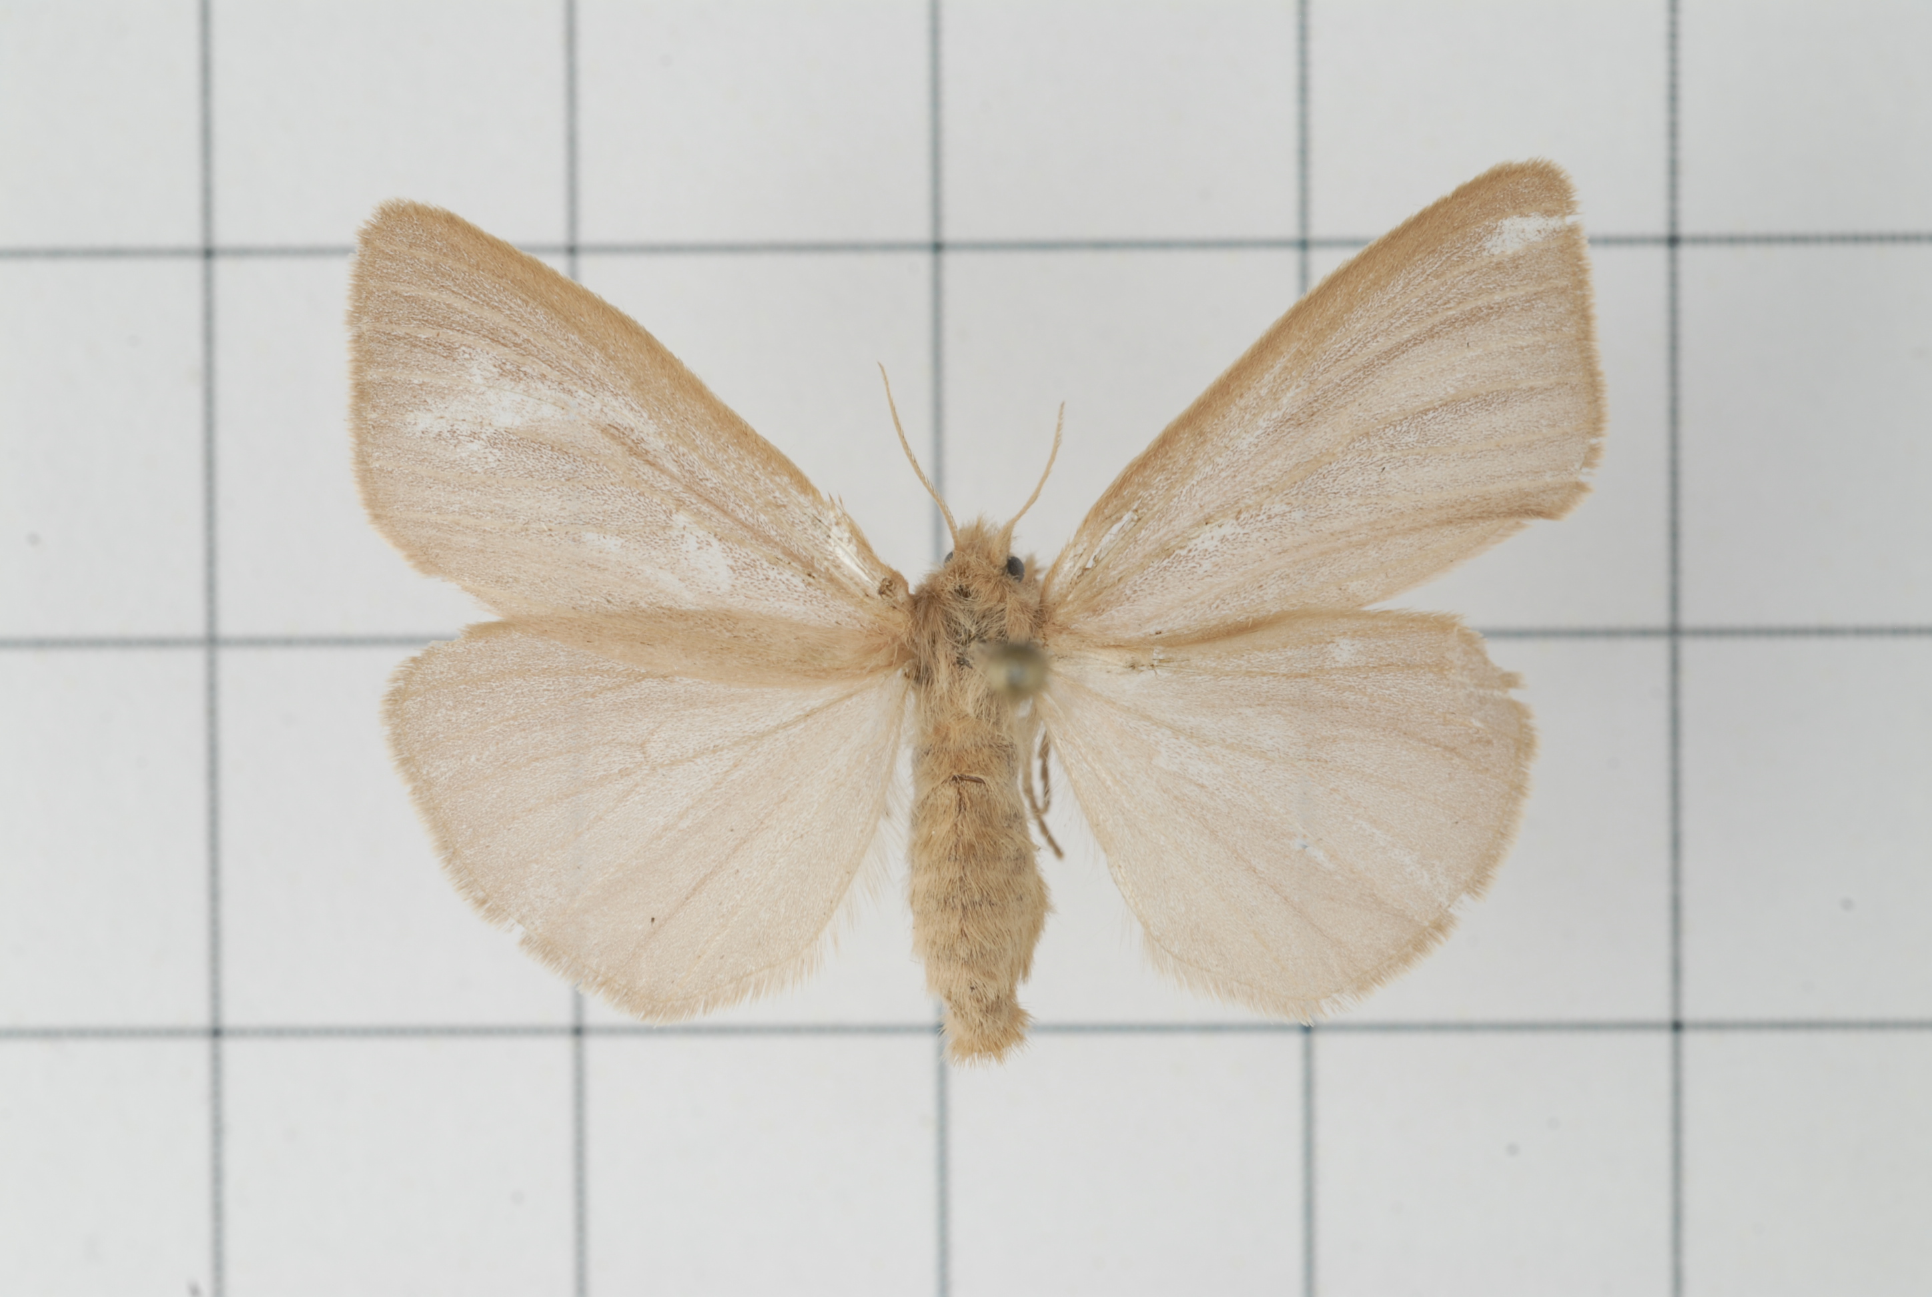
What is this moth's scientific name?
Pantana substrigosa
